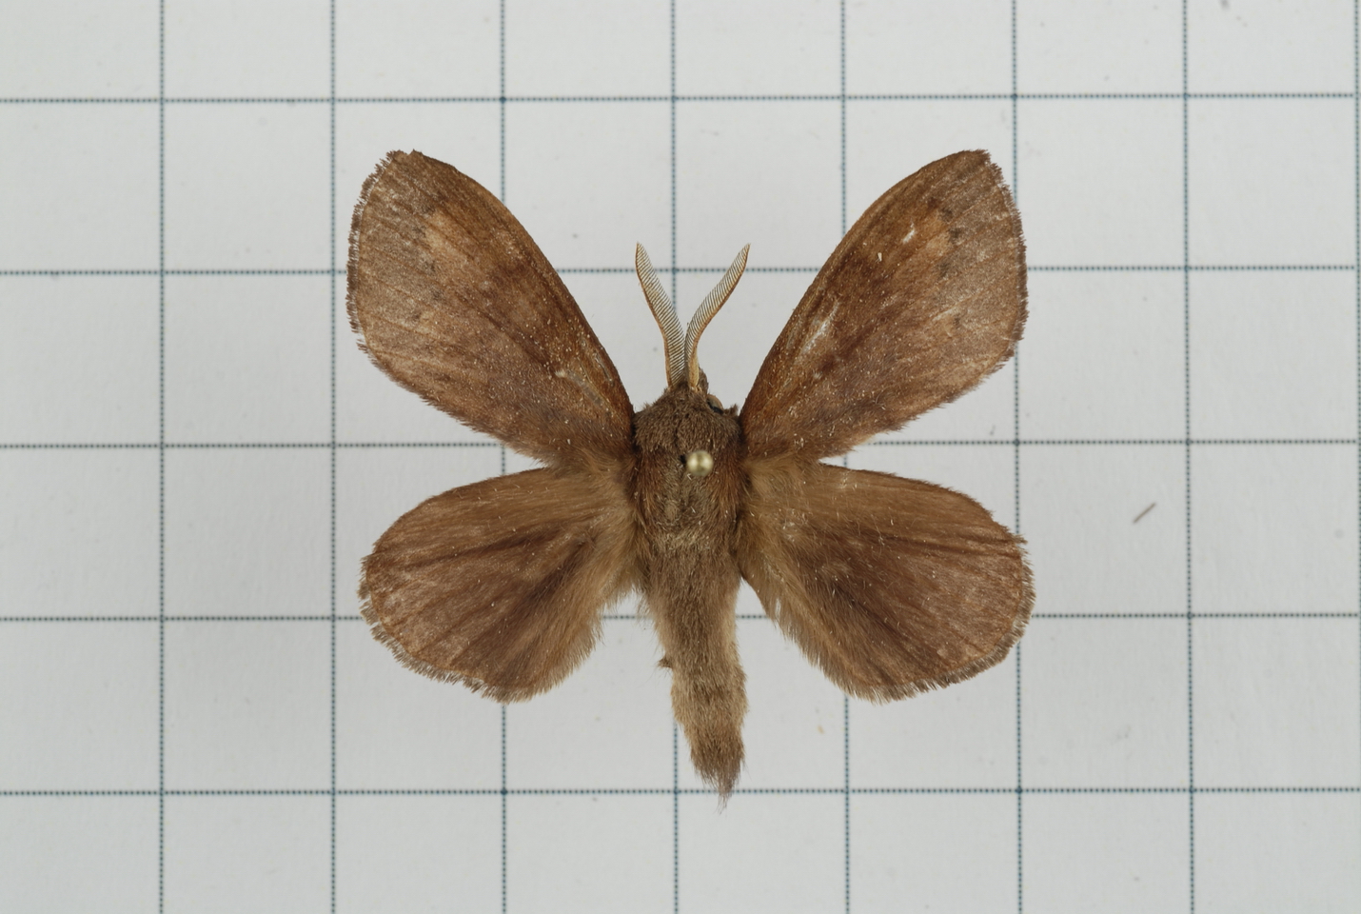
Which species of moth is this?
Kunugia undans metanastroides
